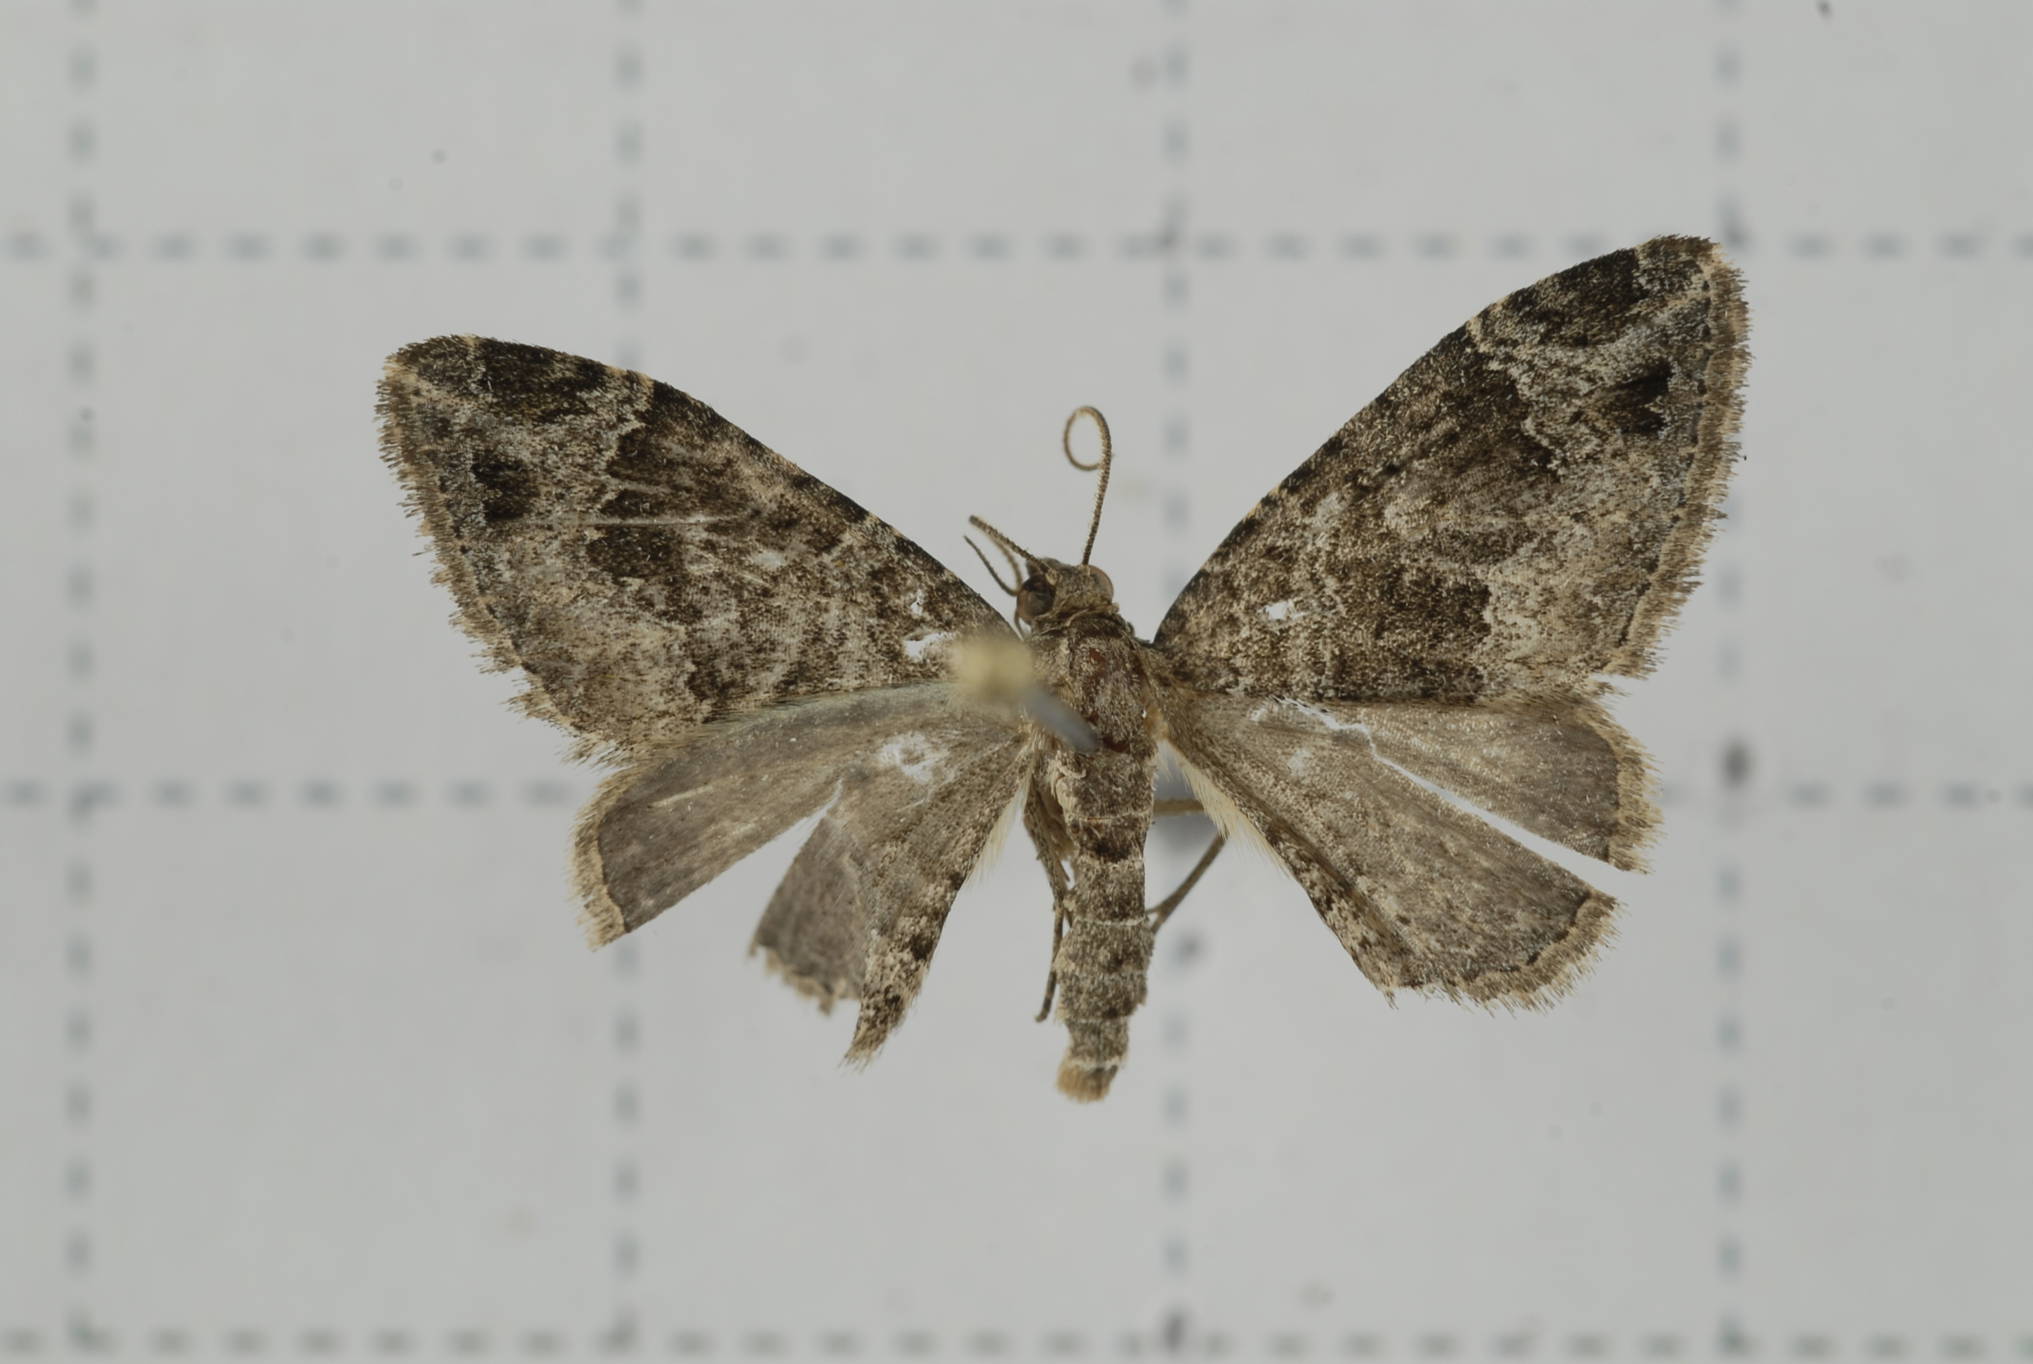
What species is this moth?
Xanthorhoe saturata
